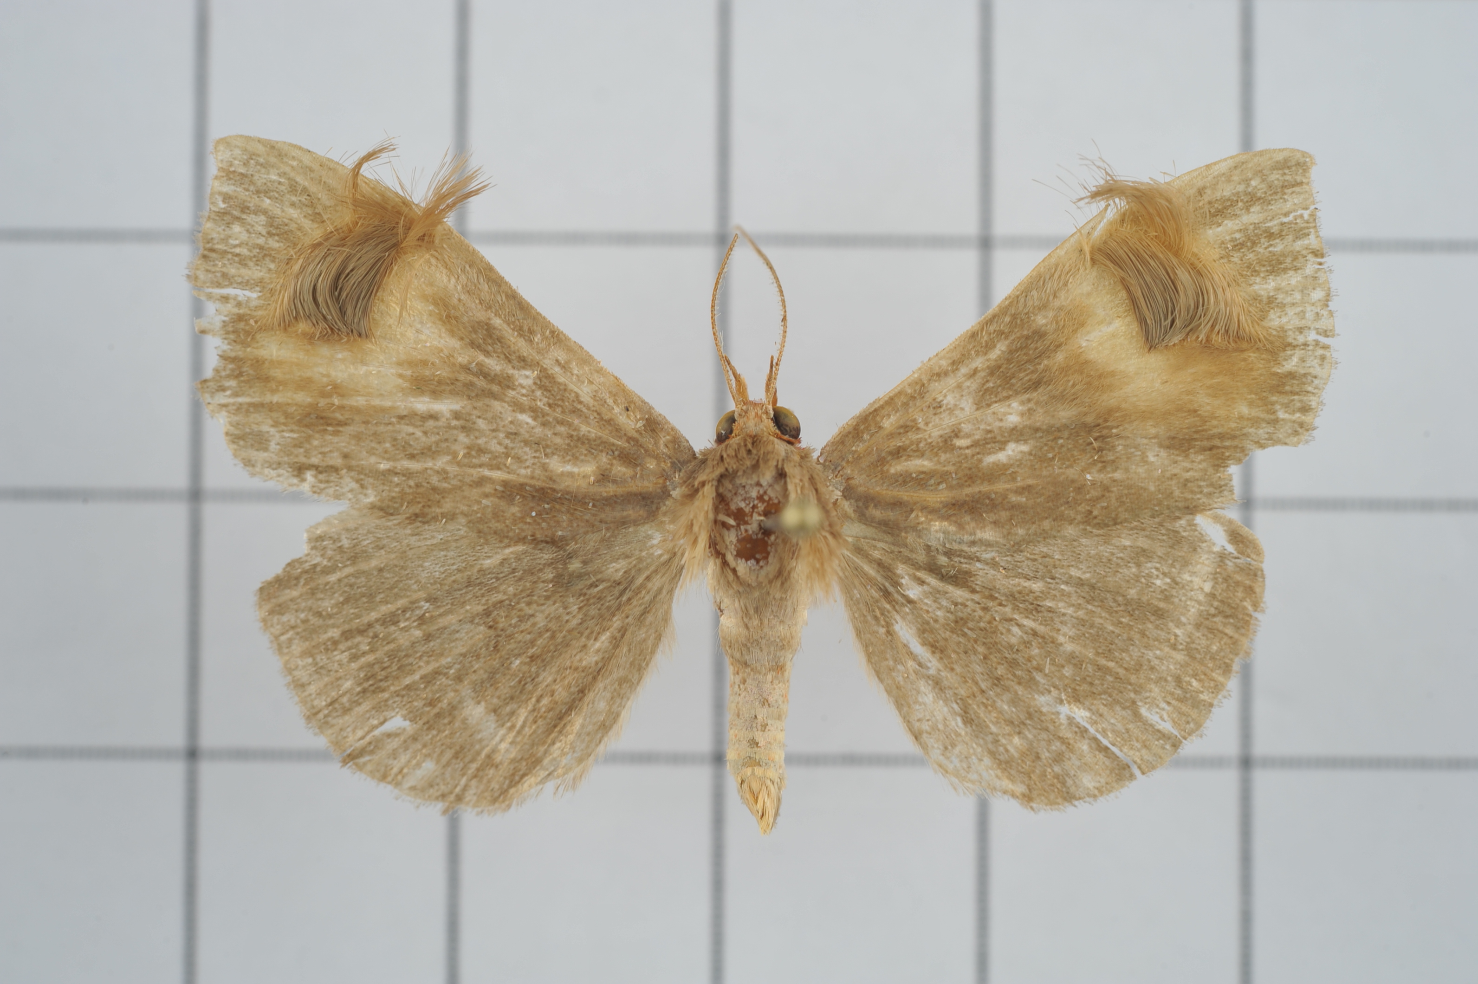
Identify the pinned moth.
Calesia dasypterus
